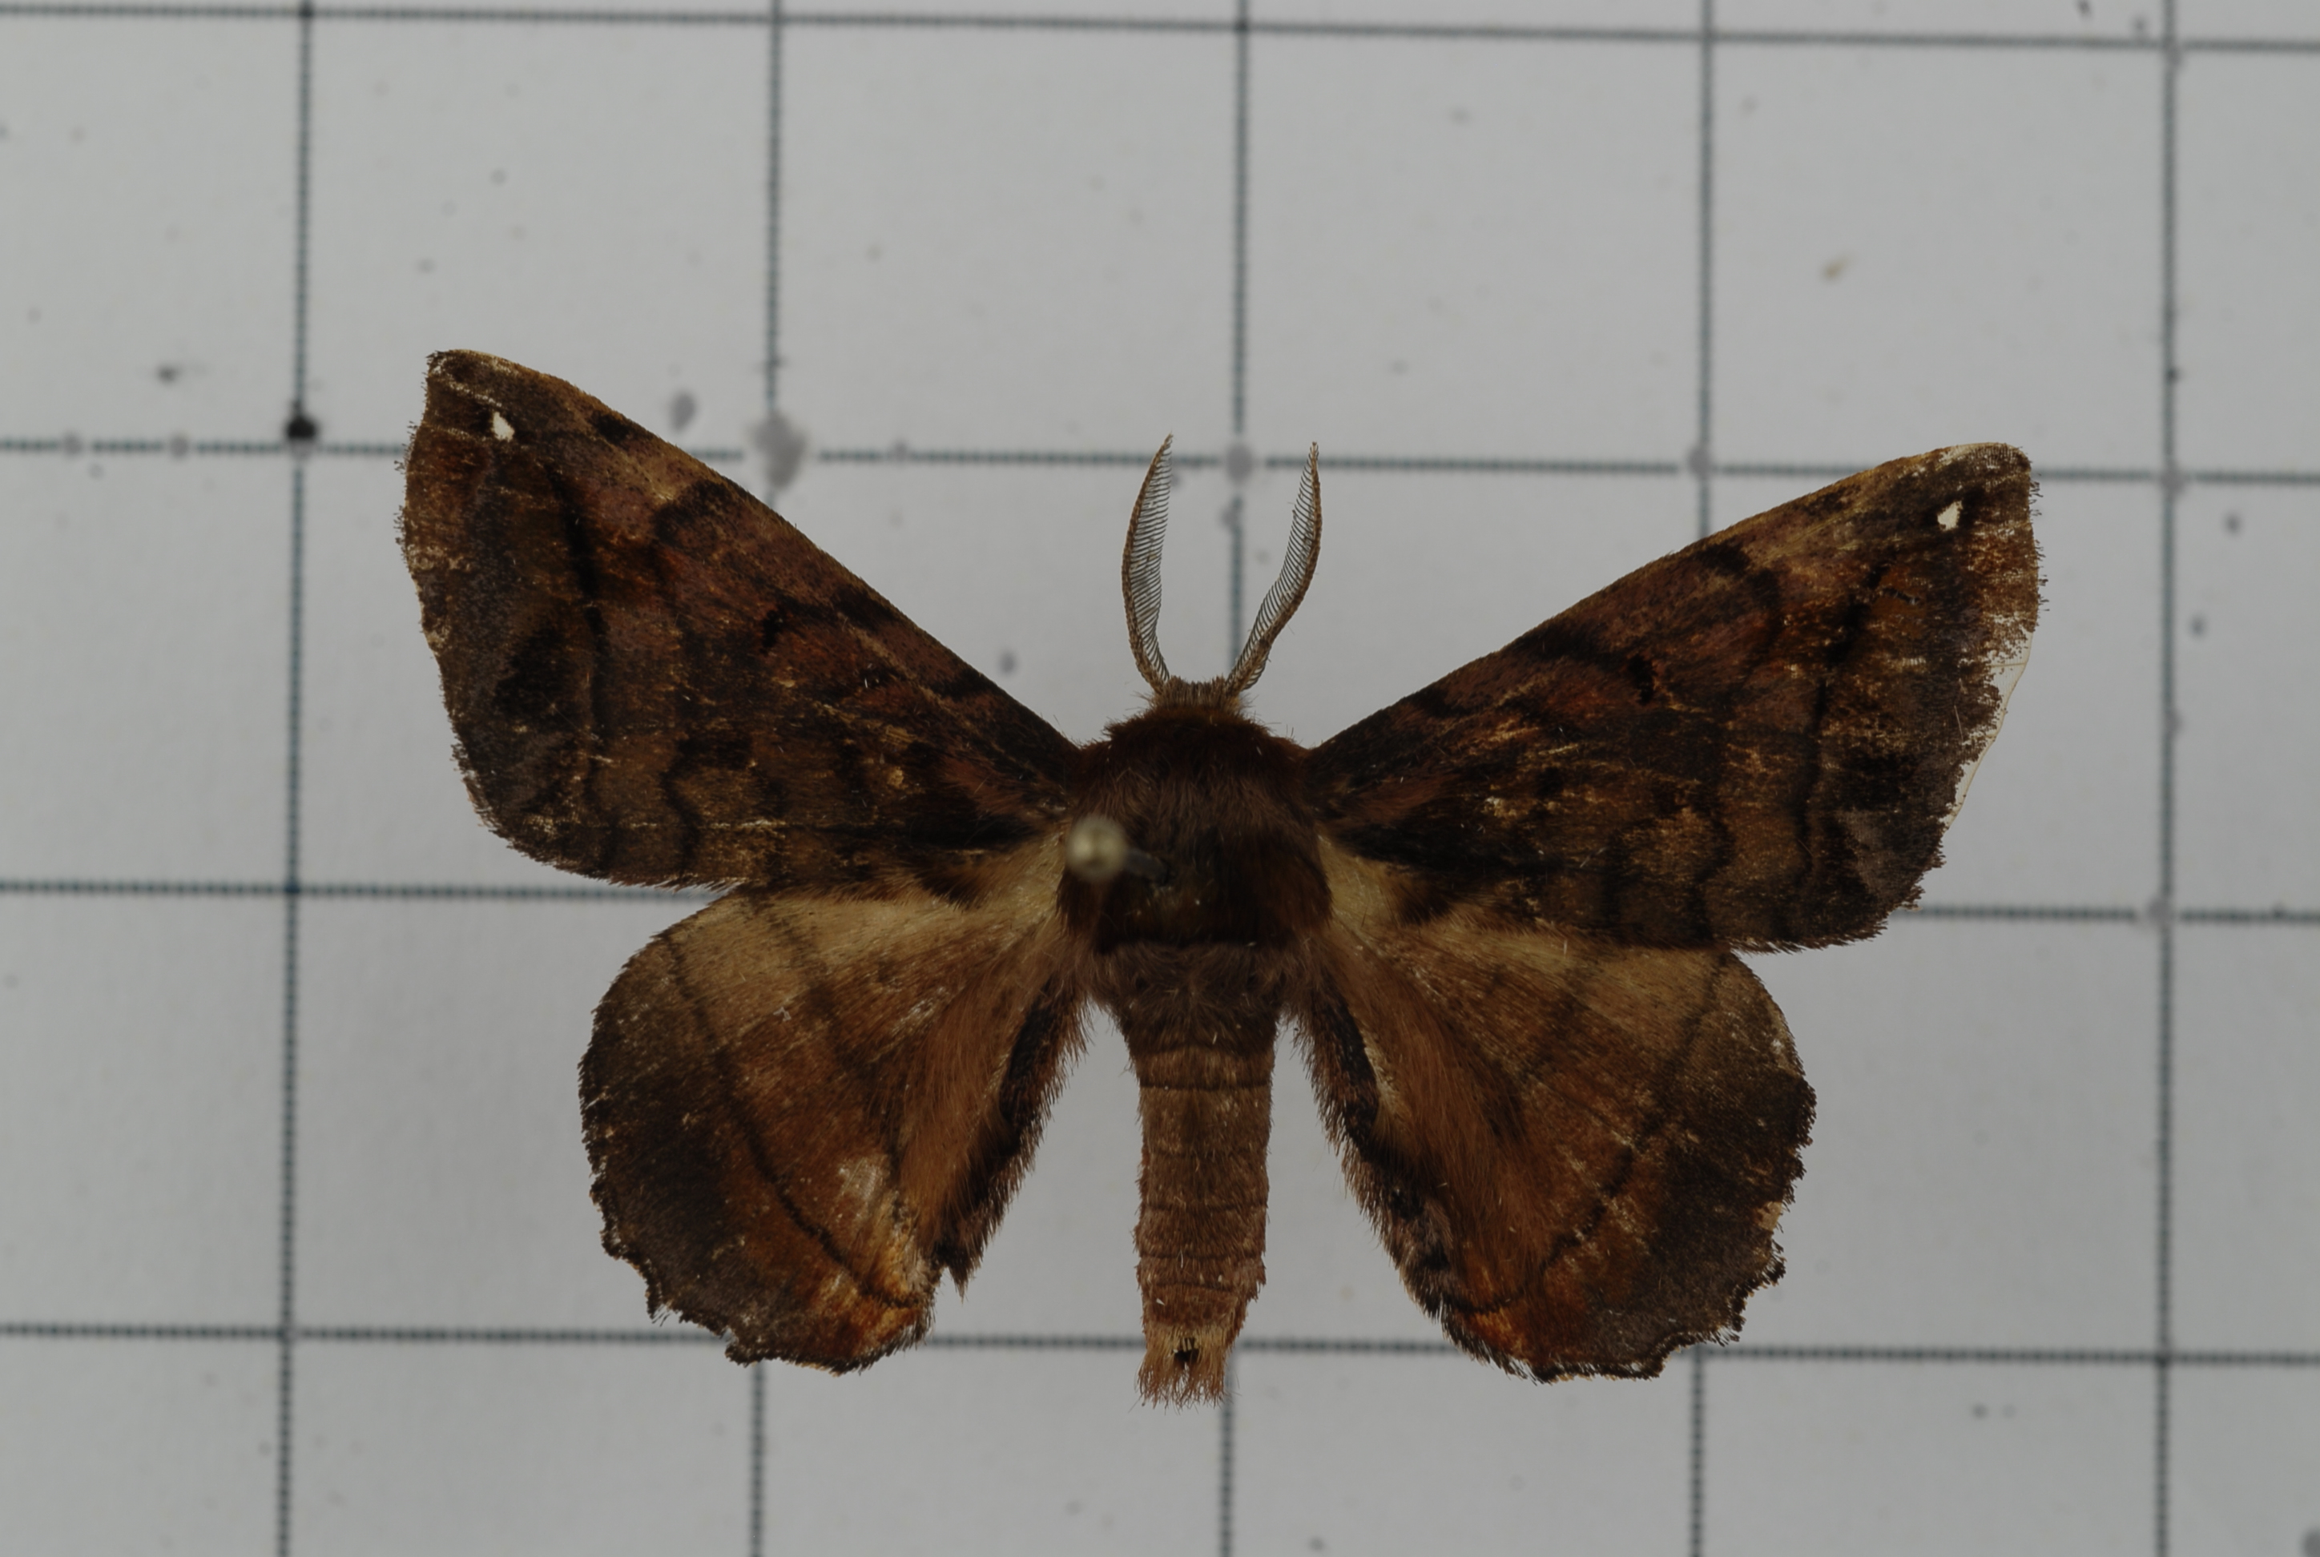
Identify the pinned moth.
Prismosticta fenestrata
